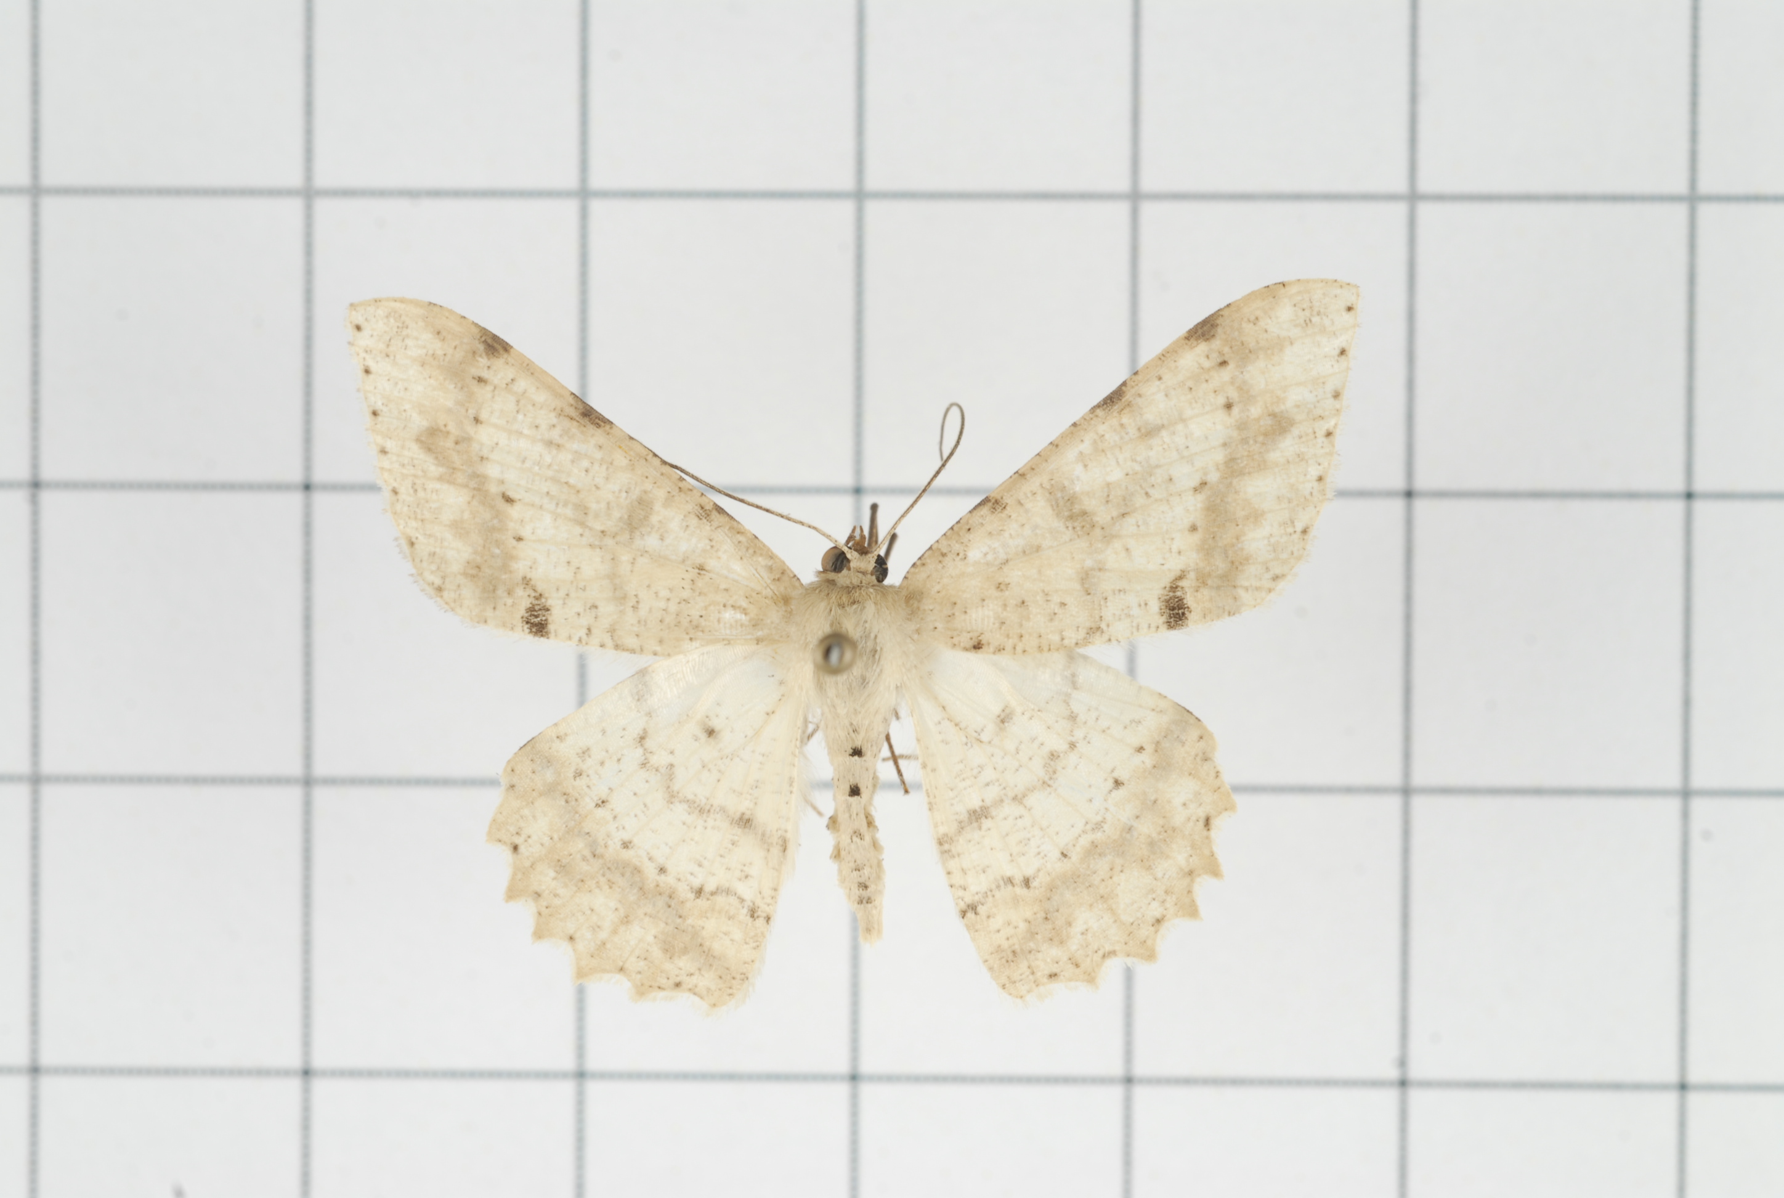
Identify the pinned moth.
Luxiaria emphatica
